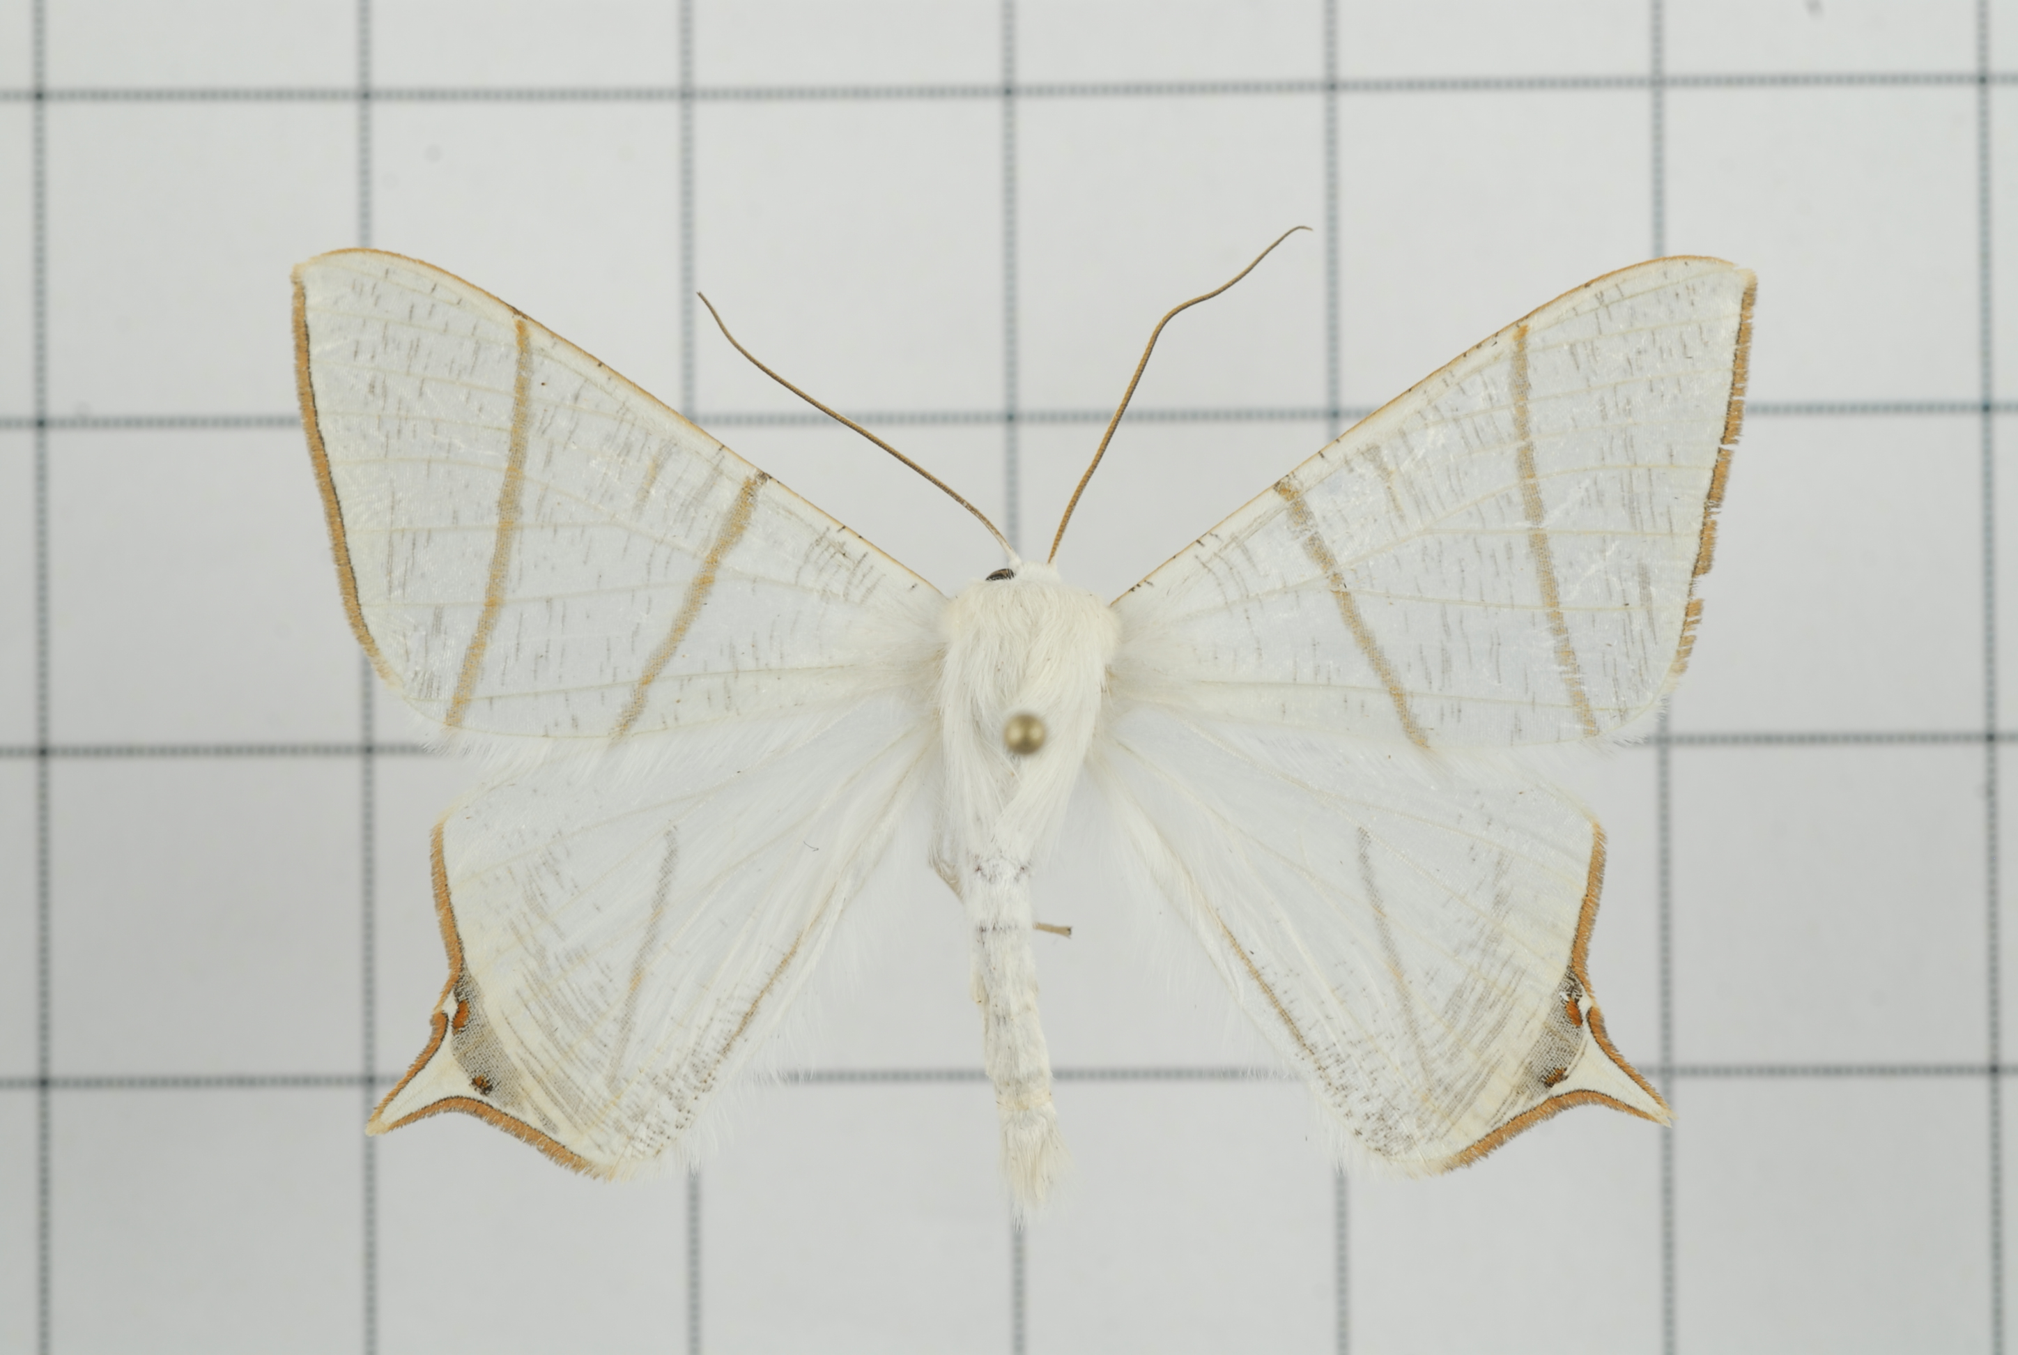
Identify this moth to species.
Ourapteryx pallidula
